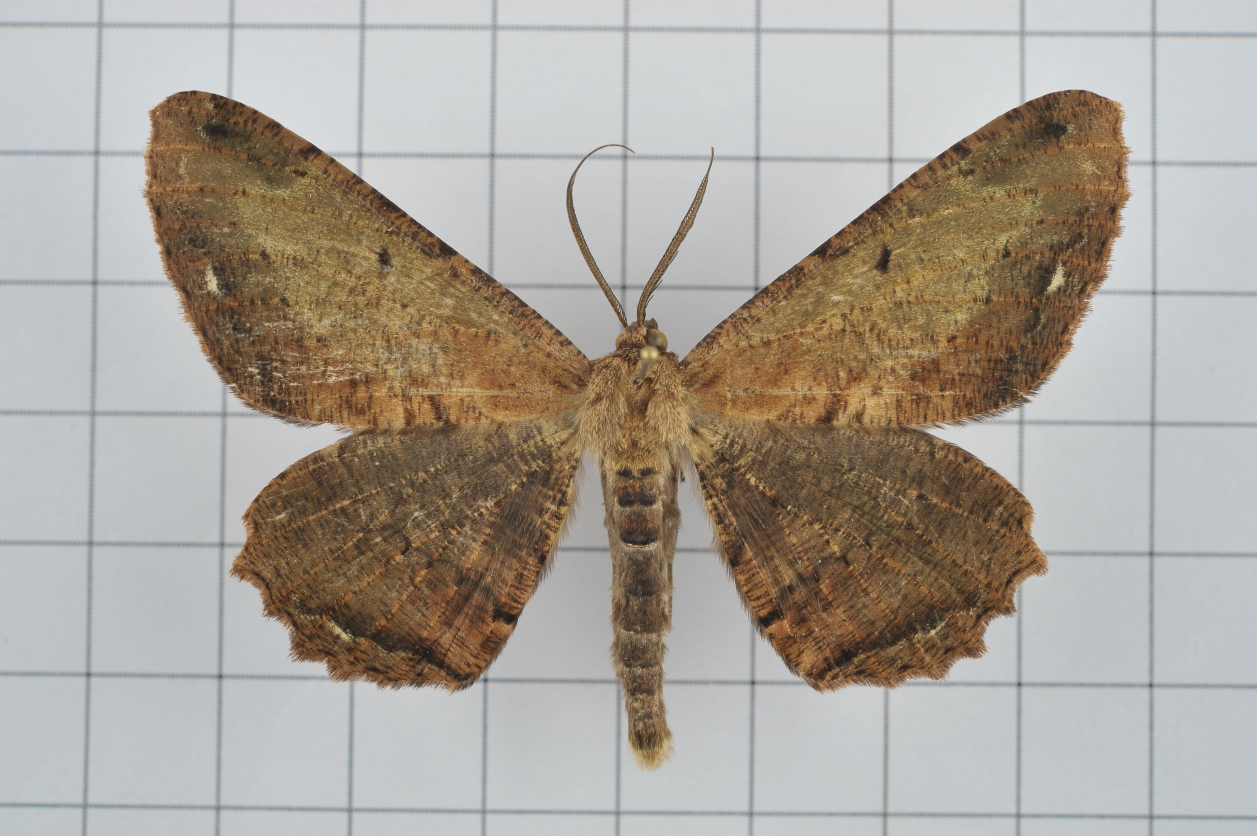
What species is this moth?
Chorodna creataria
